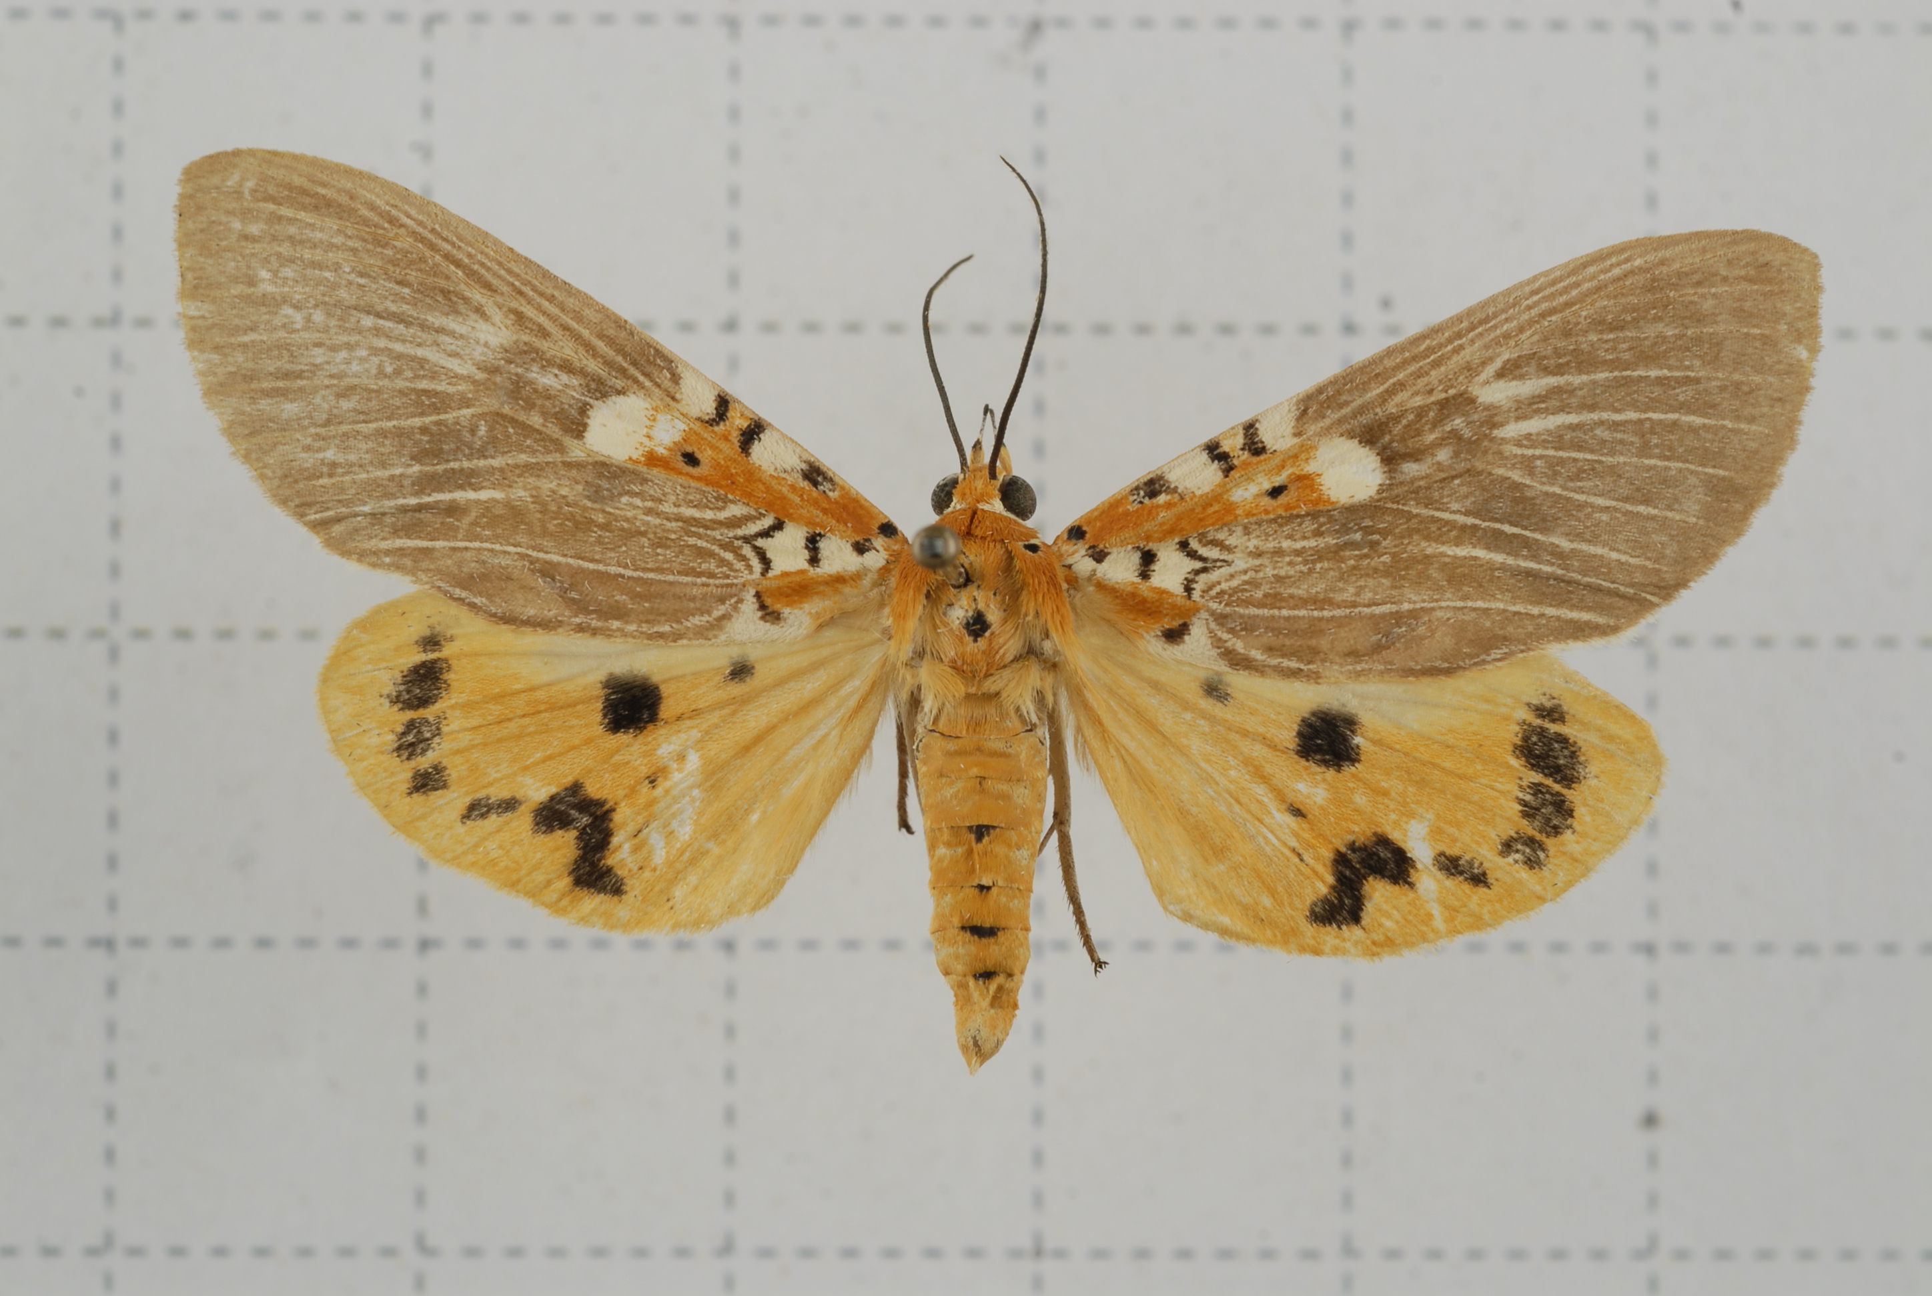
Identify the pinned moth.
Asota ficus
